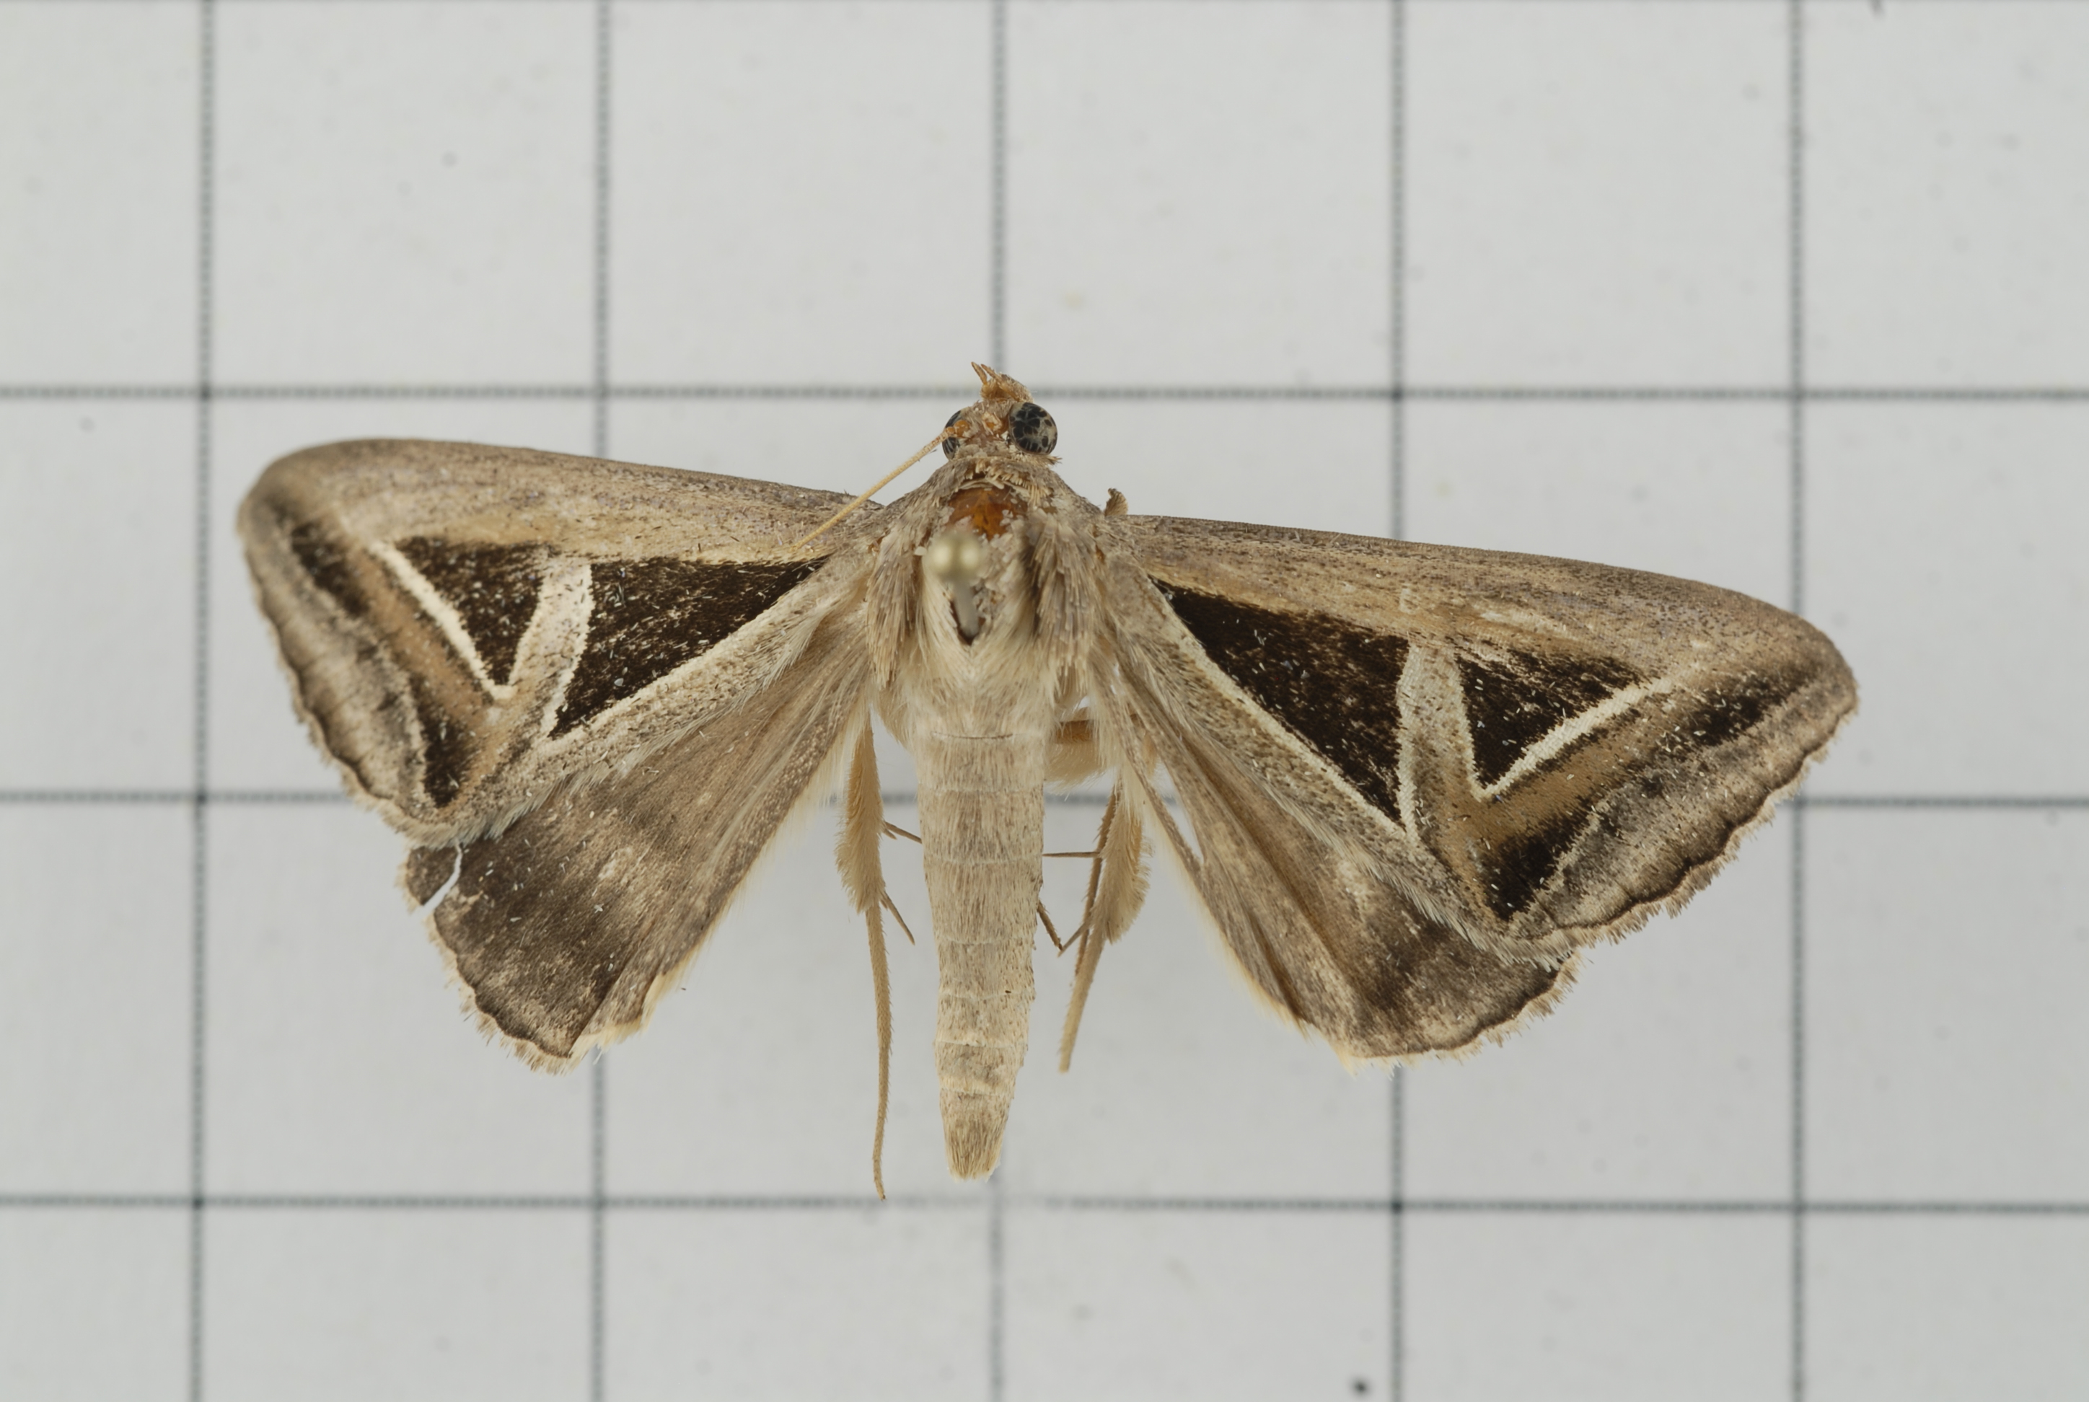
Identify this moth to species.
Trigonodes hyppasia
